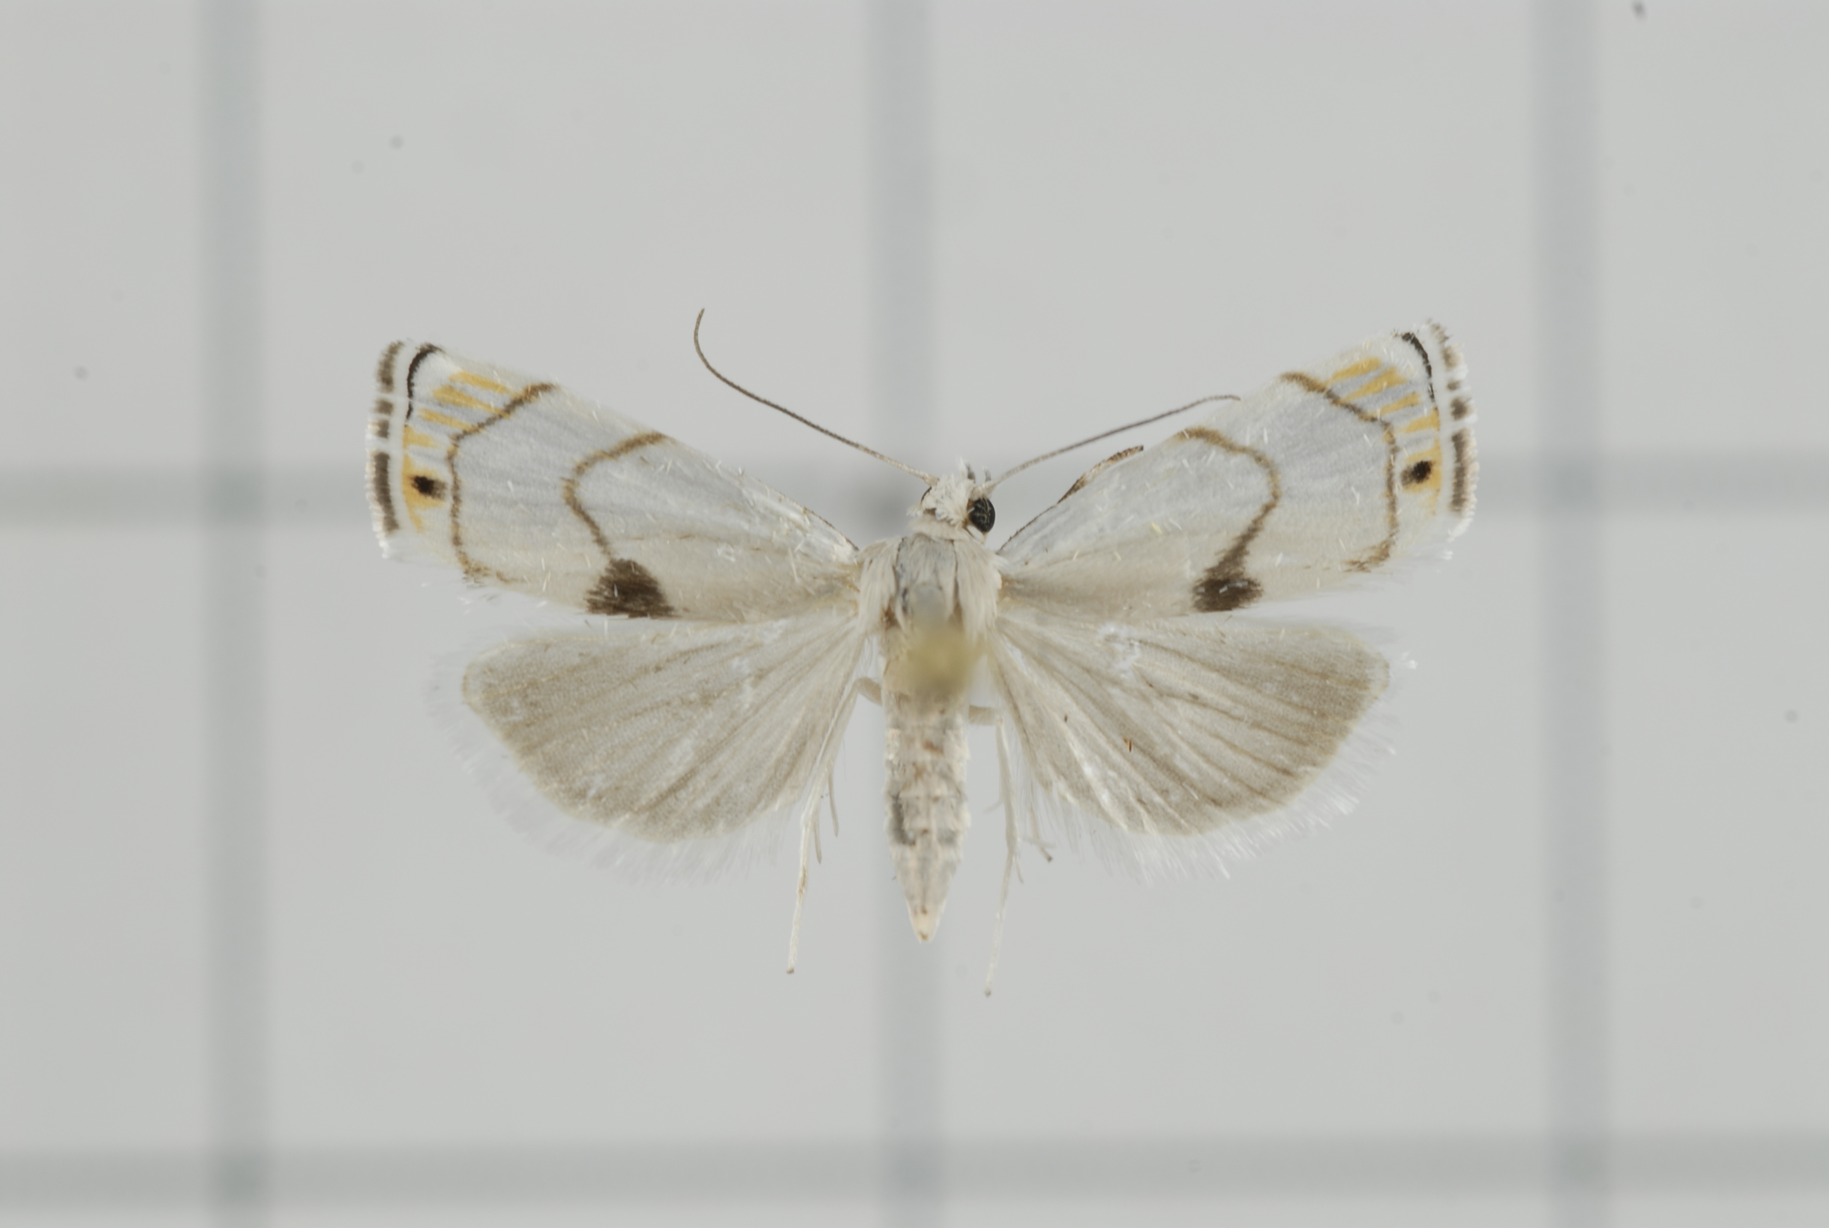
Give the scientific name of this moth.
Gargela renatusalis
